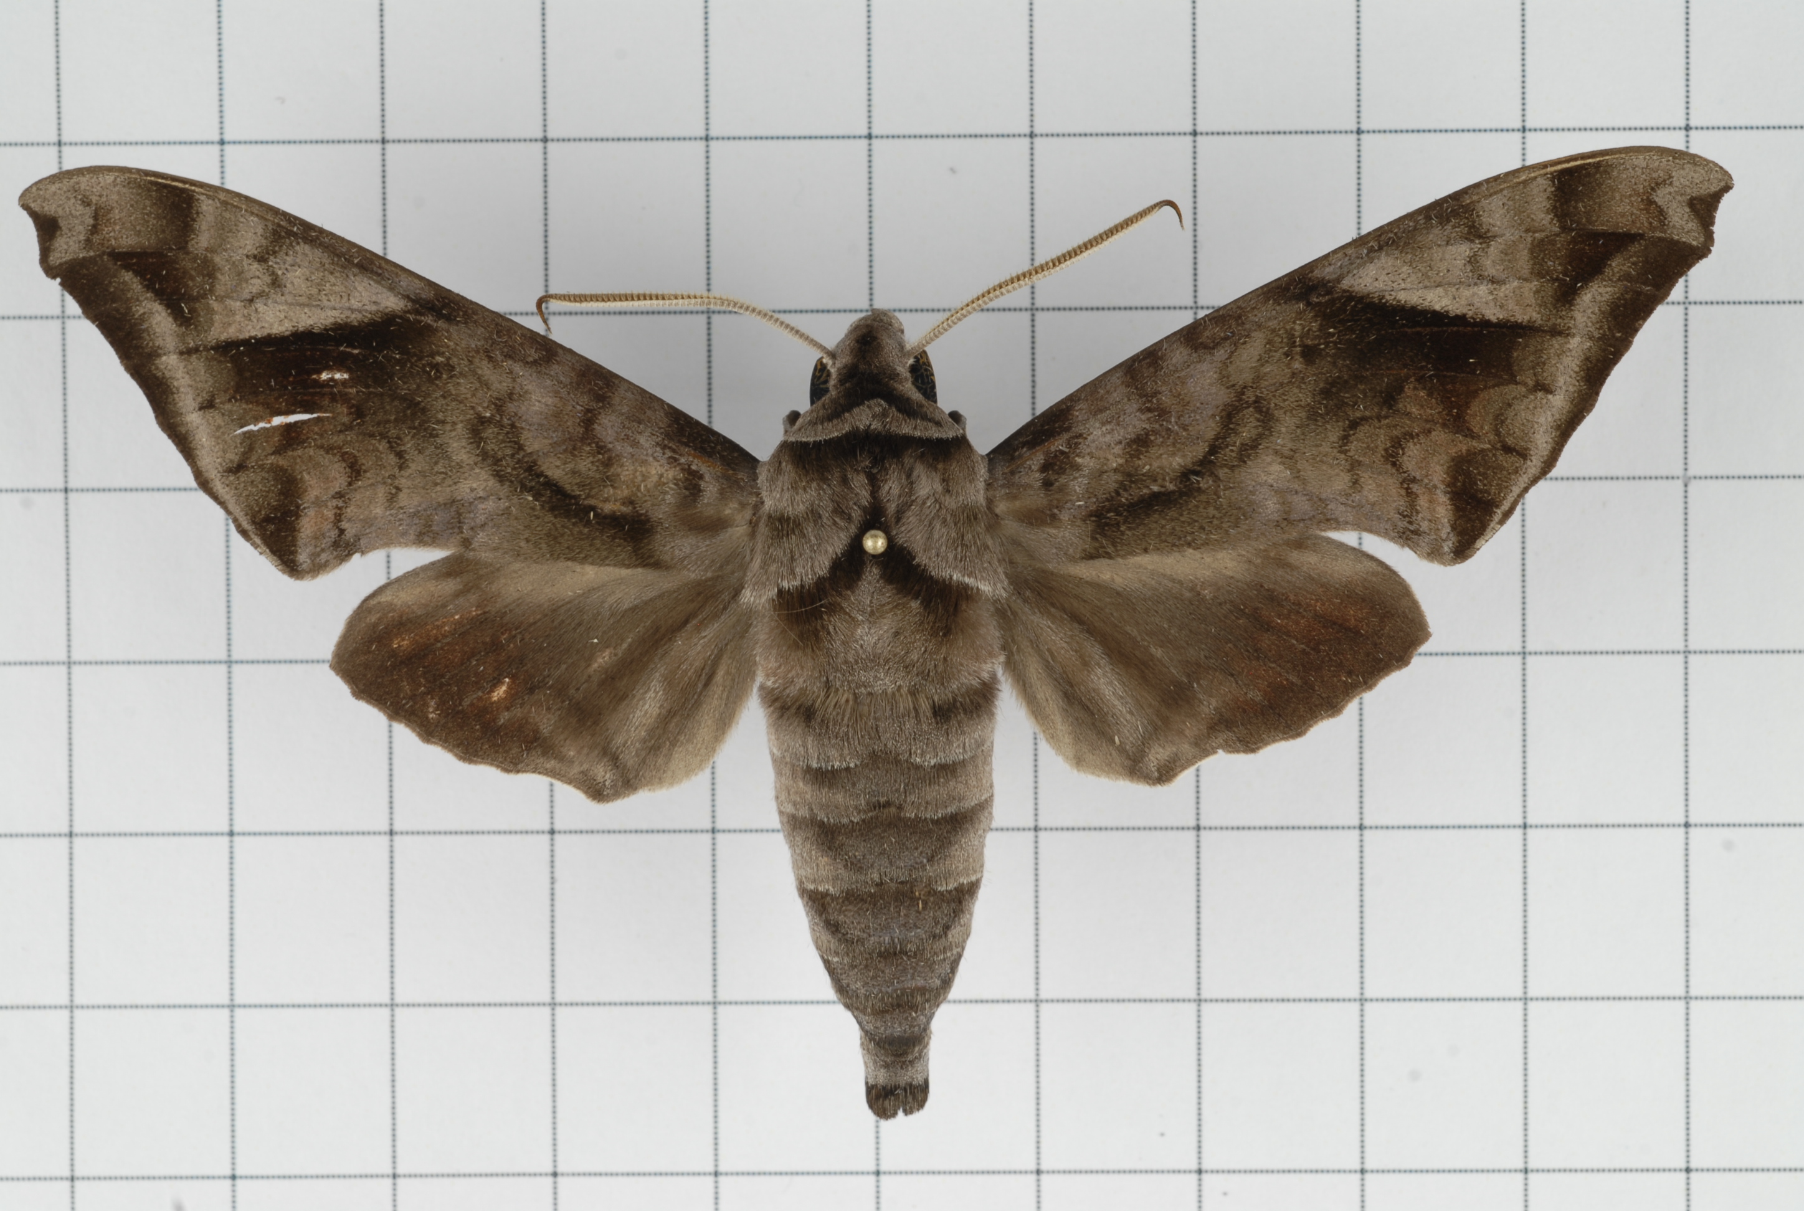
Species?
Acosmeryx naga metanaga
